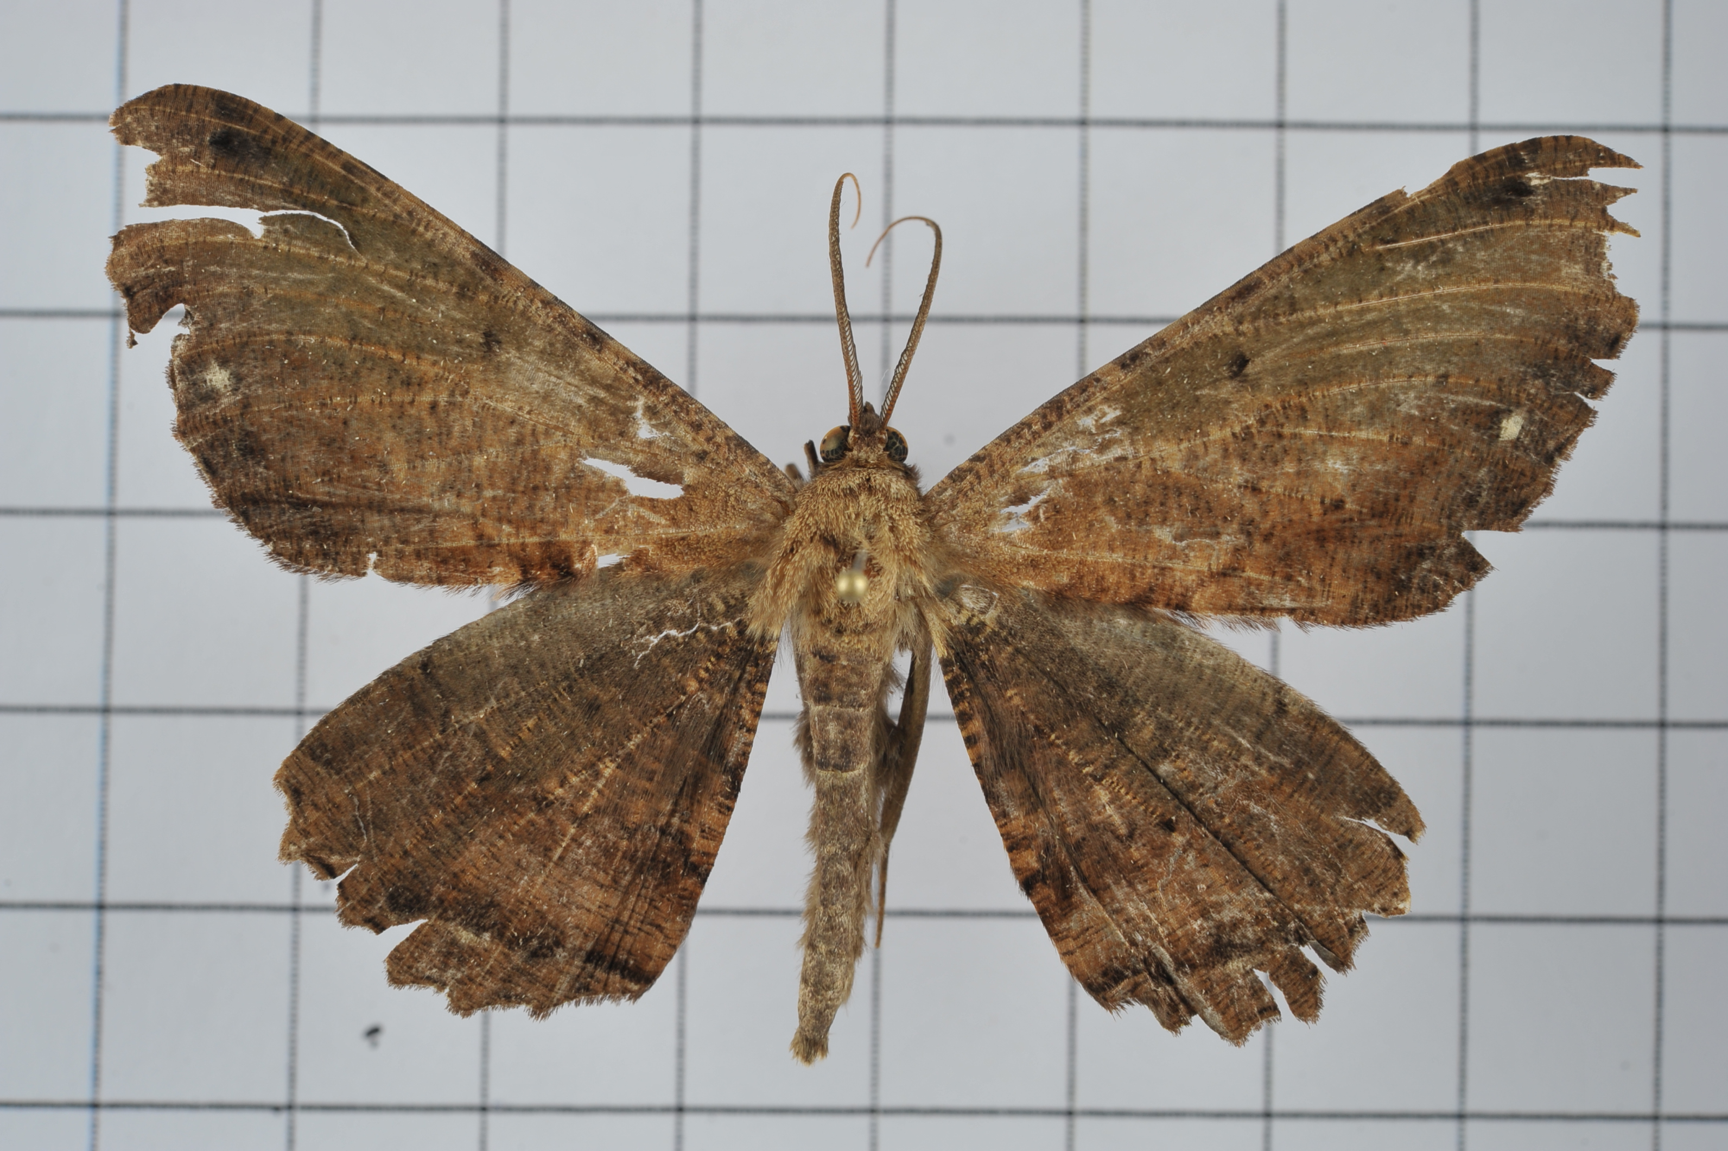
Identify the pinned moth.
Chorodna creataria
